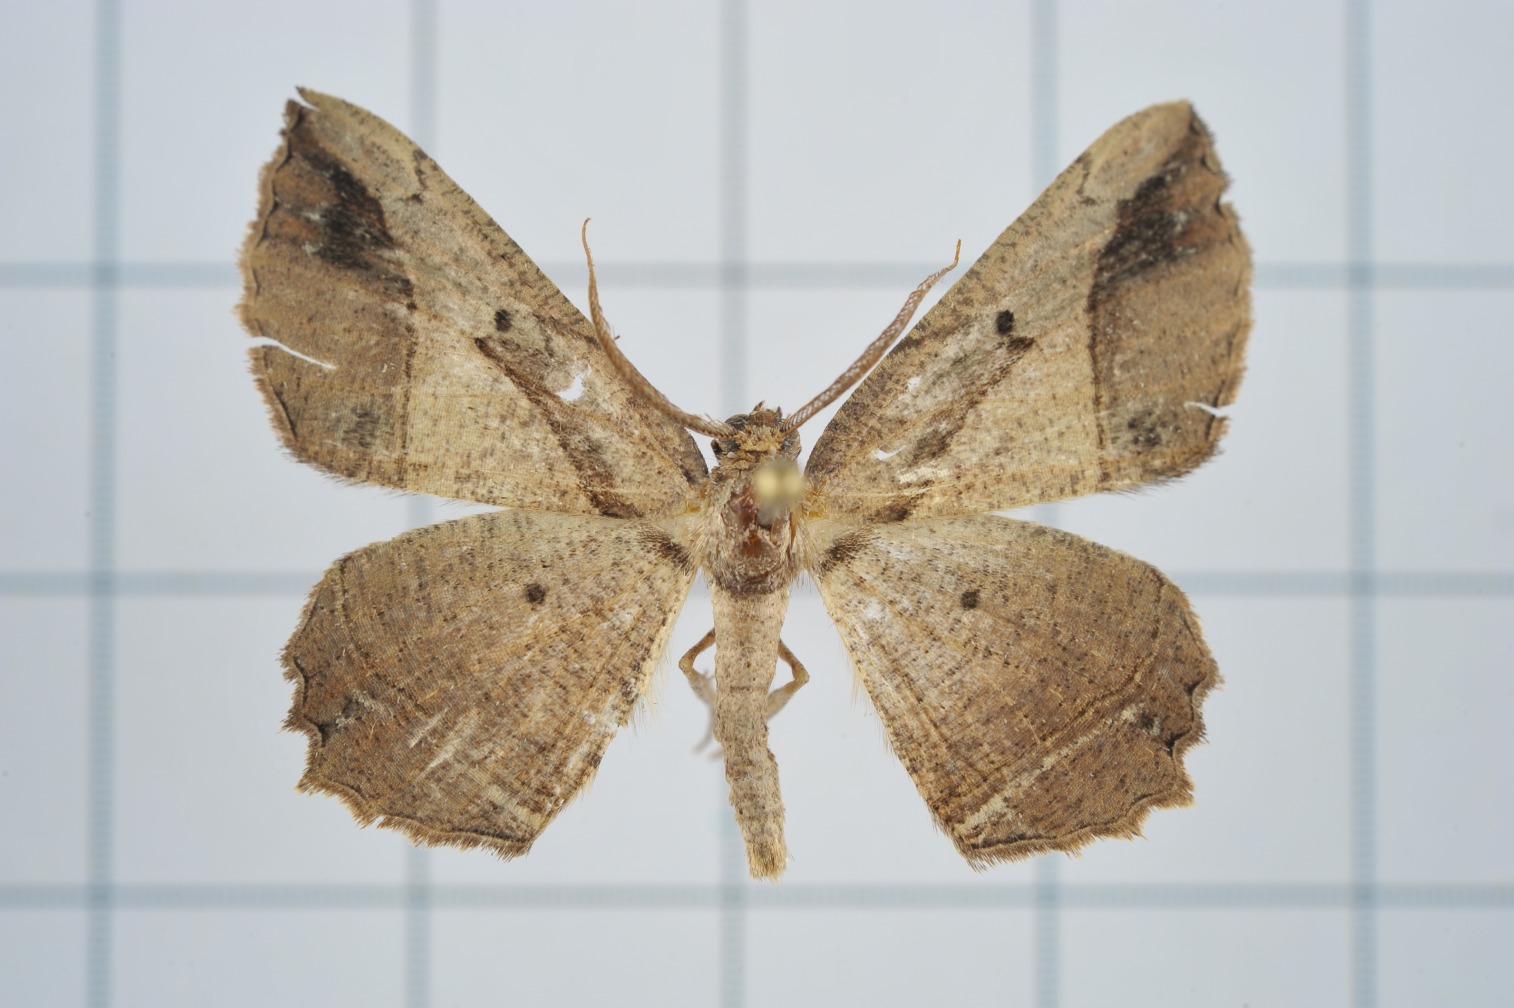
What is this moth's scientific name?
Menophra taiwana
